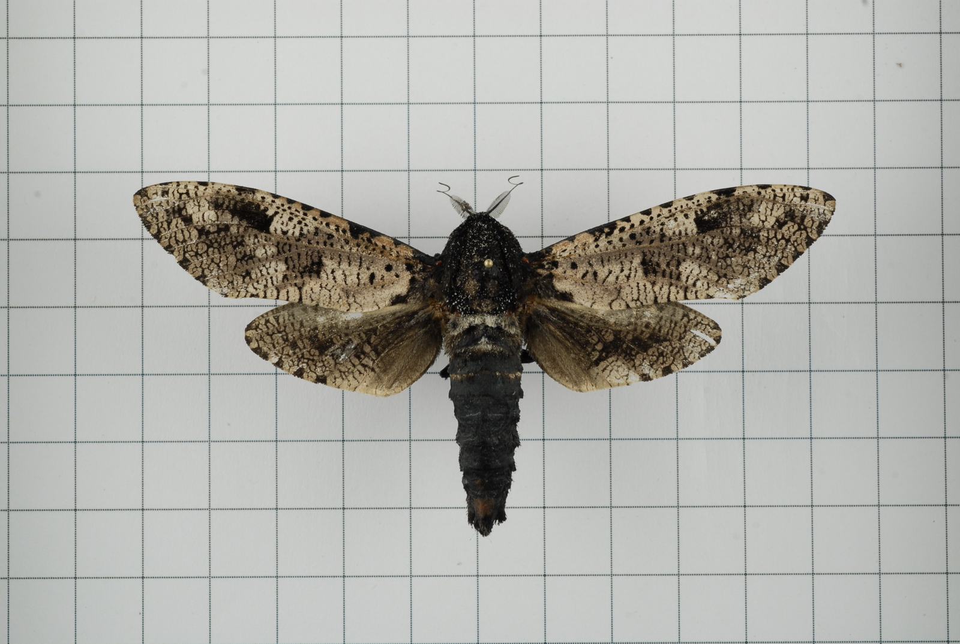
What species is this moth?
Xyleutes strix
